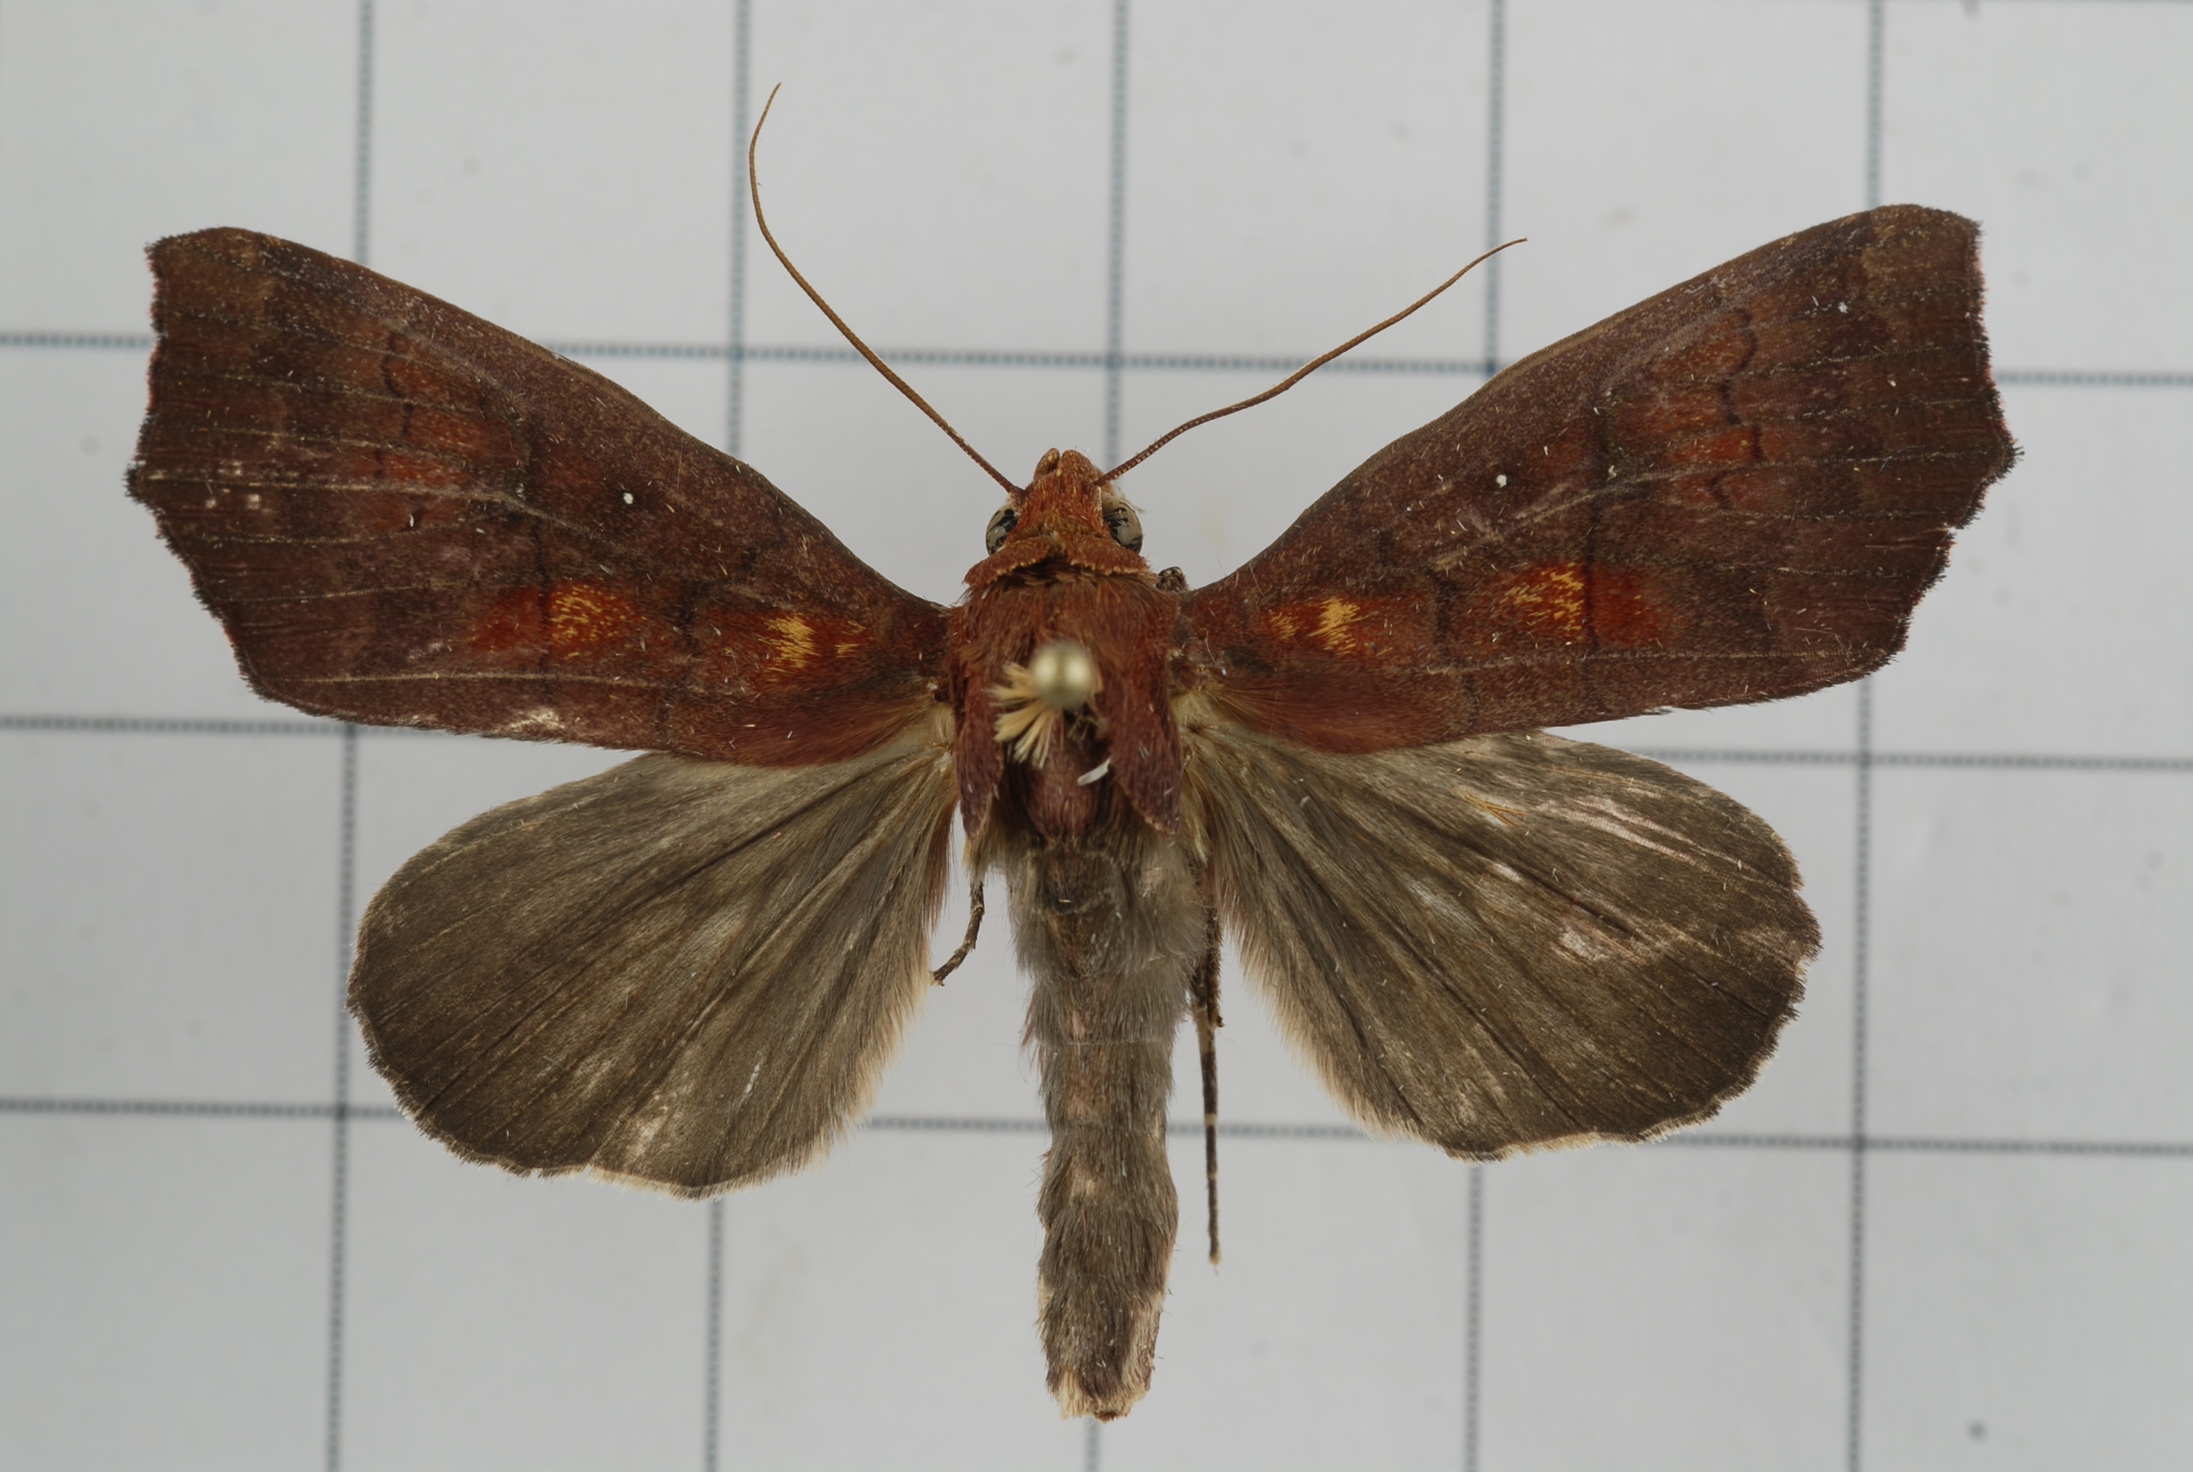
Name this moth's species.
Rusicada privata
